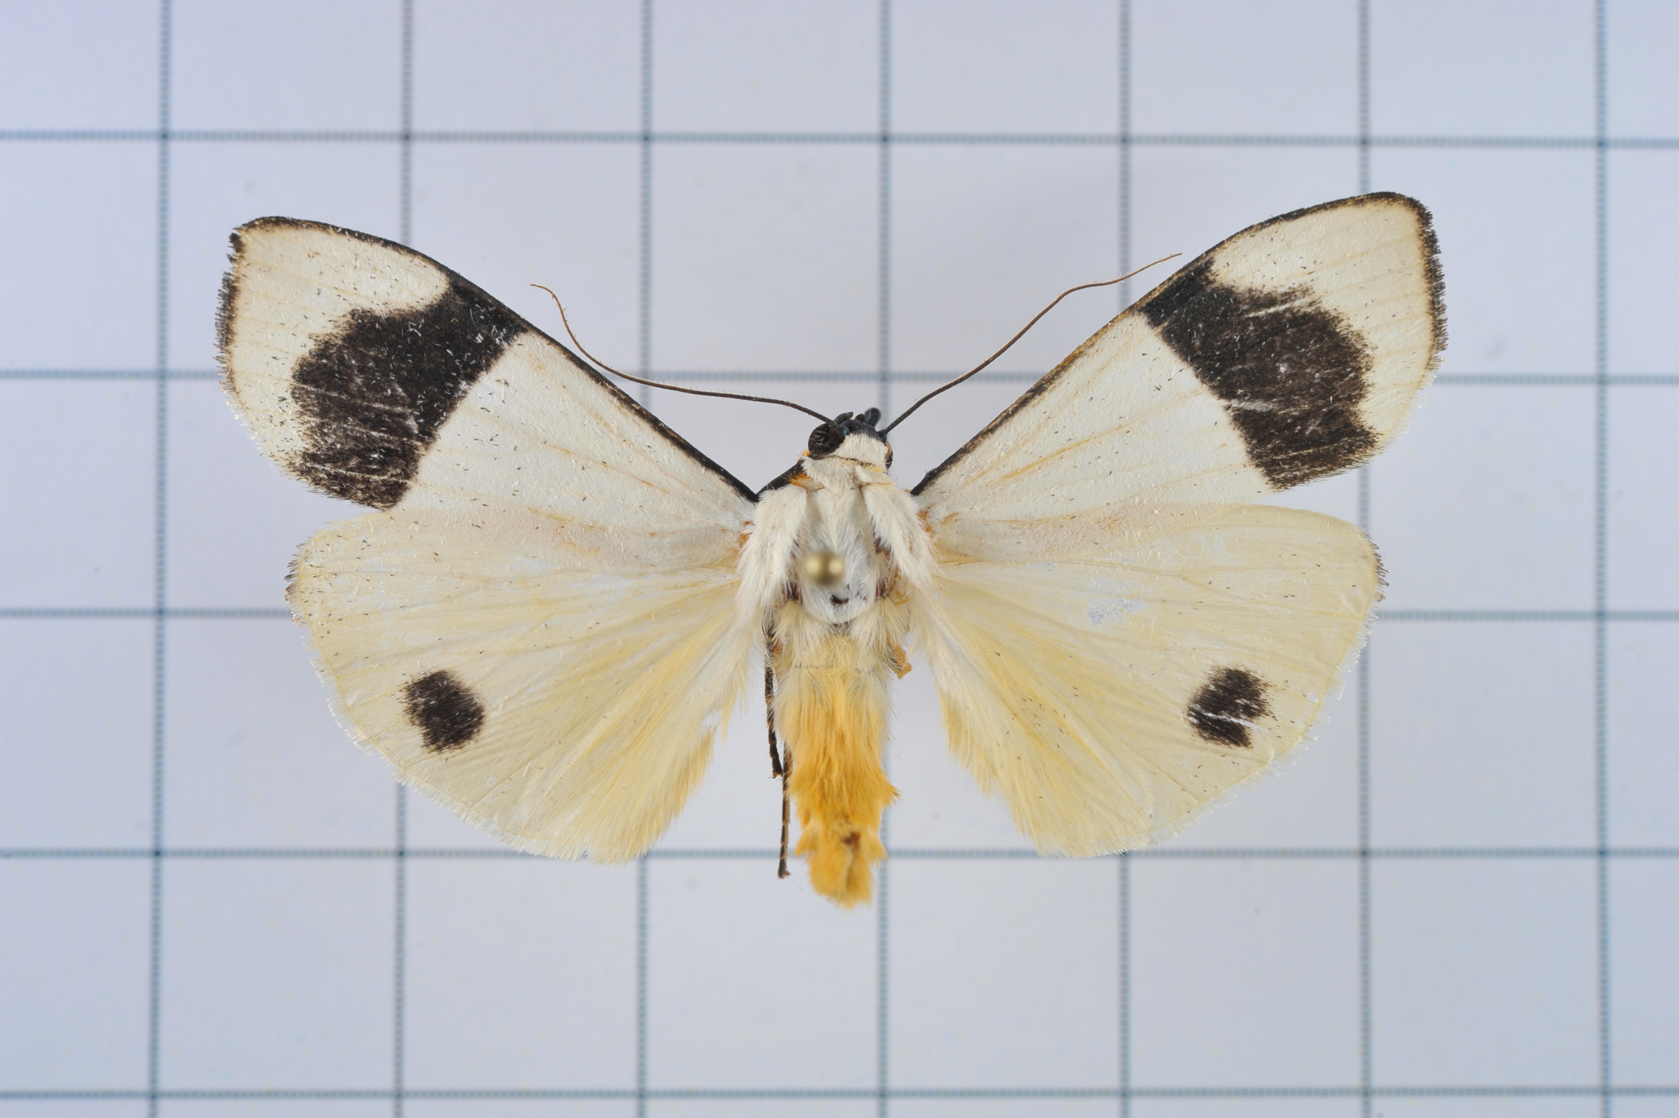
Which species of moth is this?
Vamuna alboluteora
